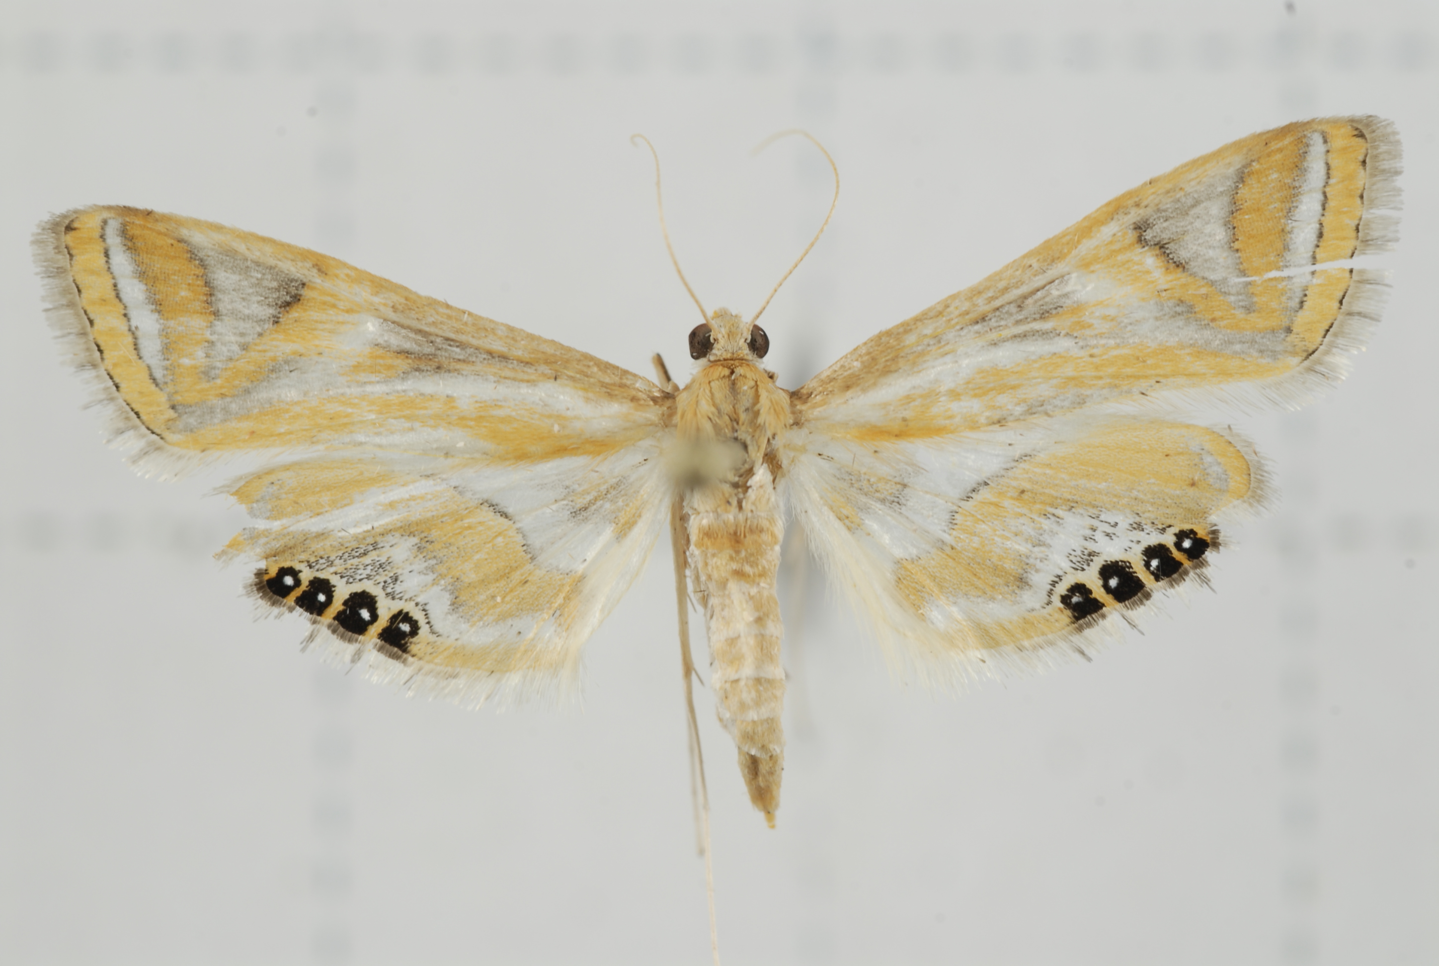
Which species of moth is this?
Eoophyla conjunctalis
